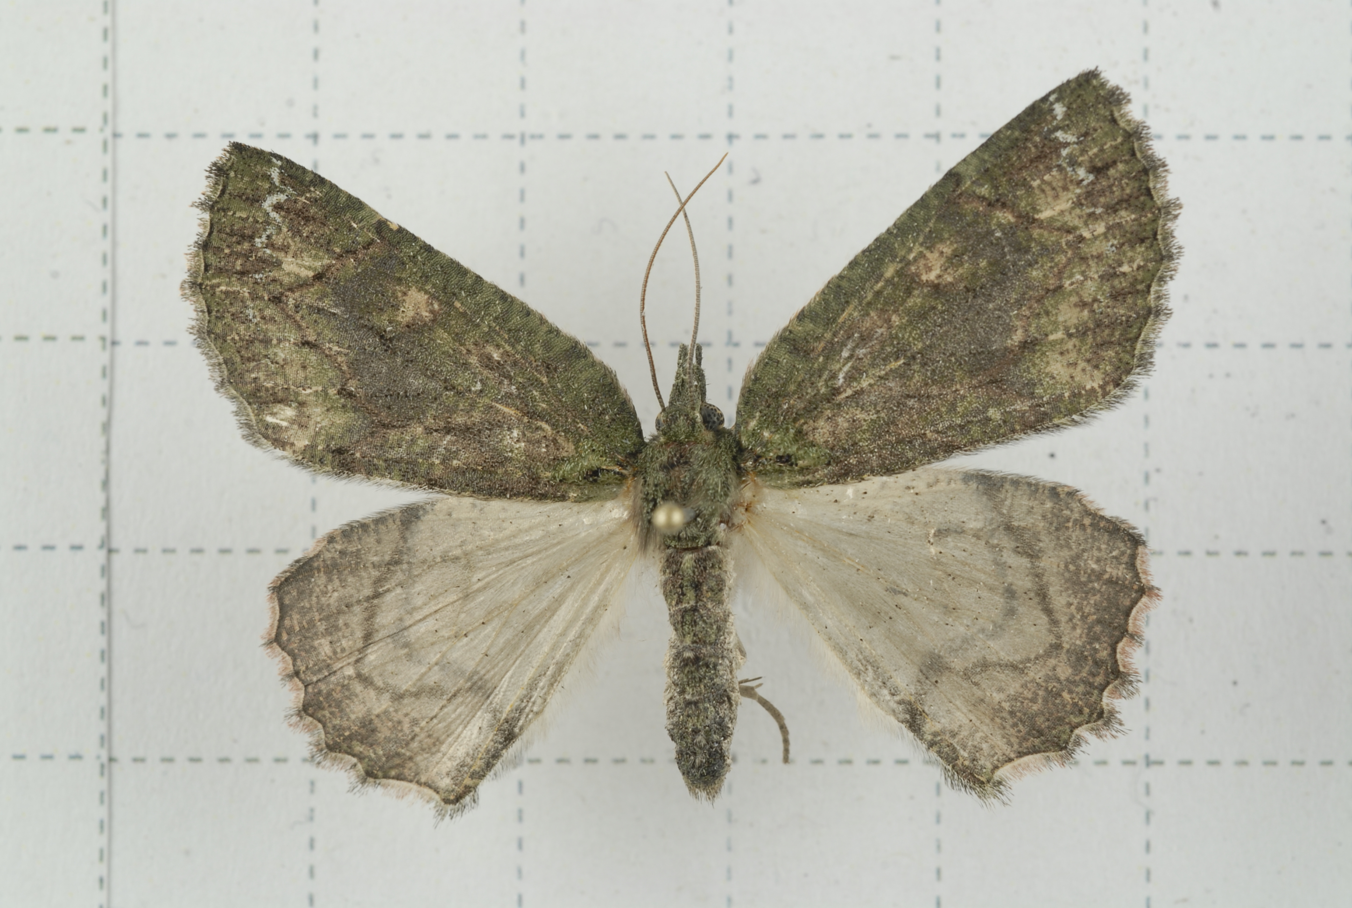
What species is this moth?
Dindica kishidai
